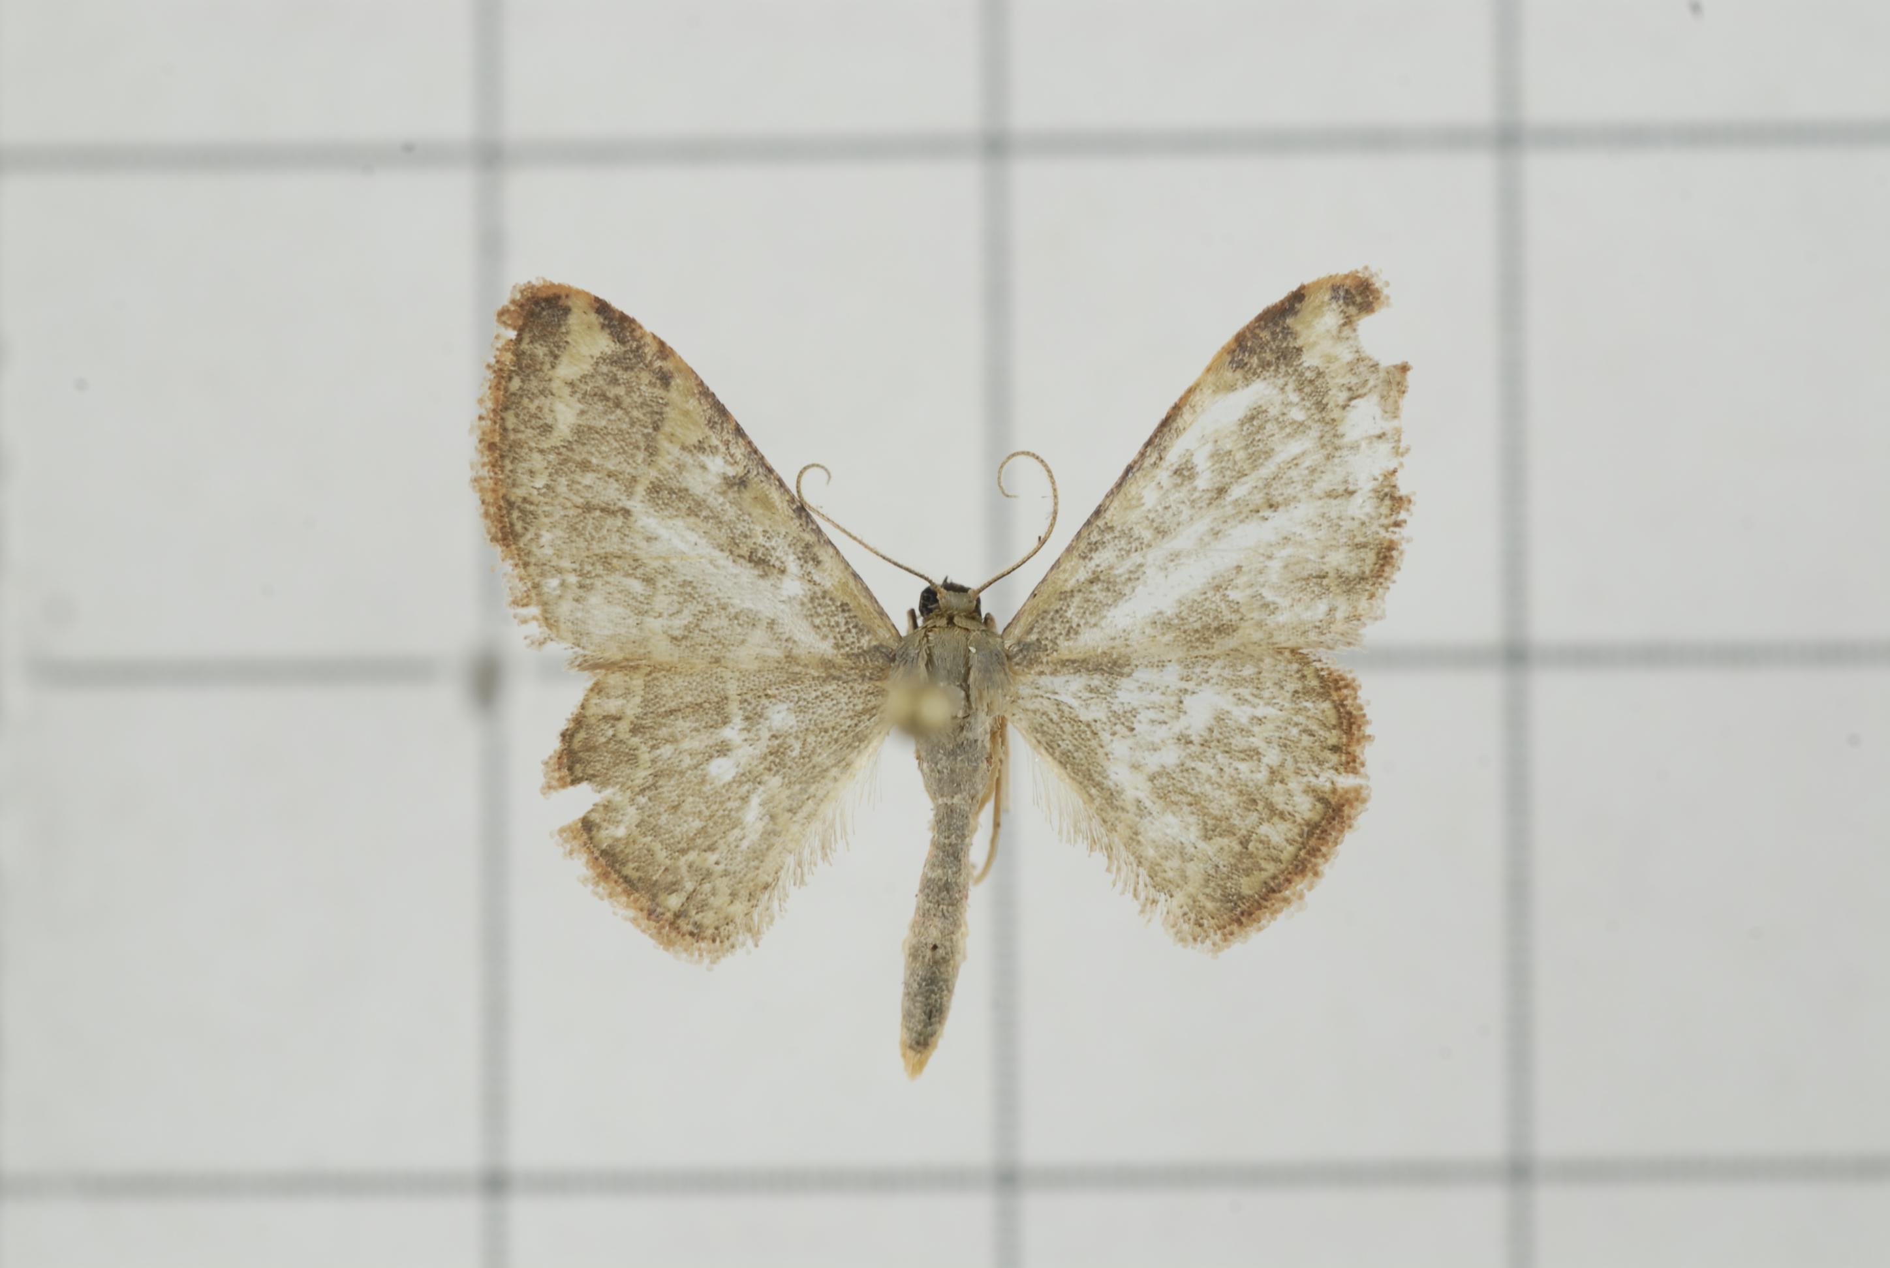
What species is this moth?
Idaea costiguttata
